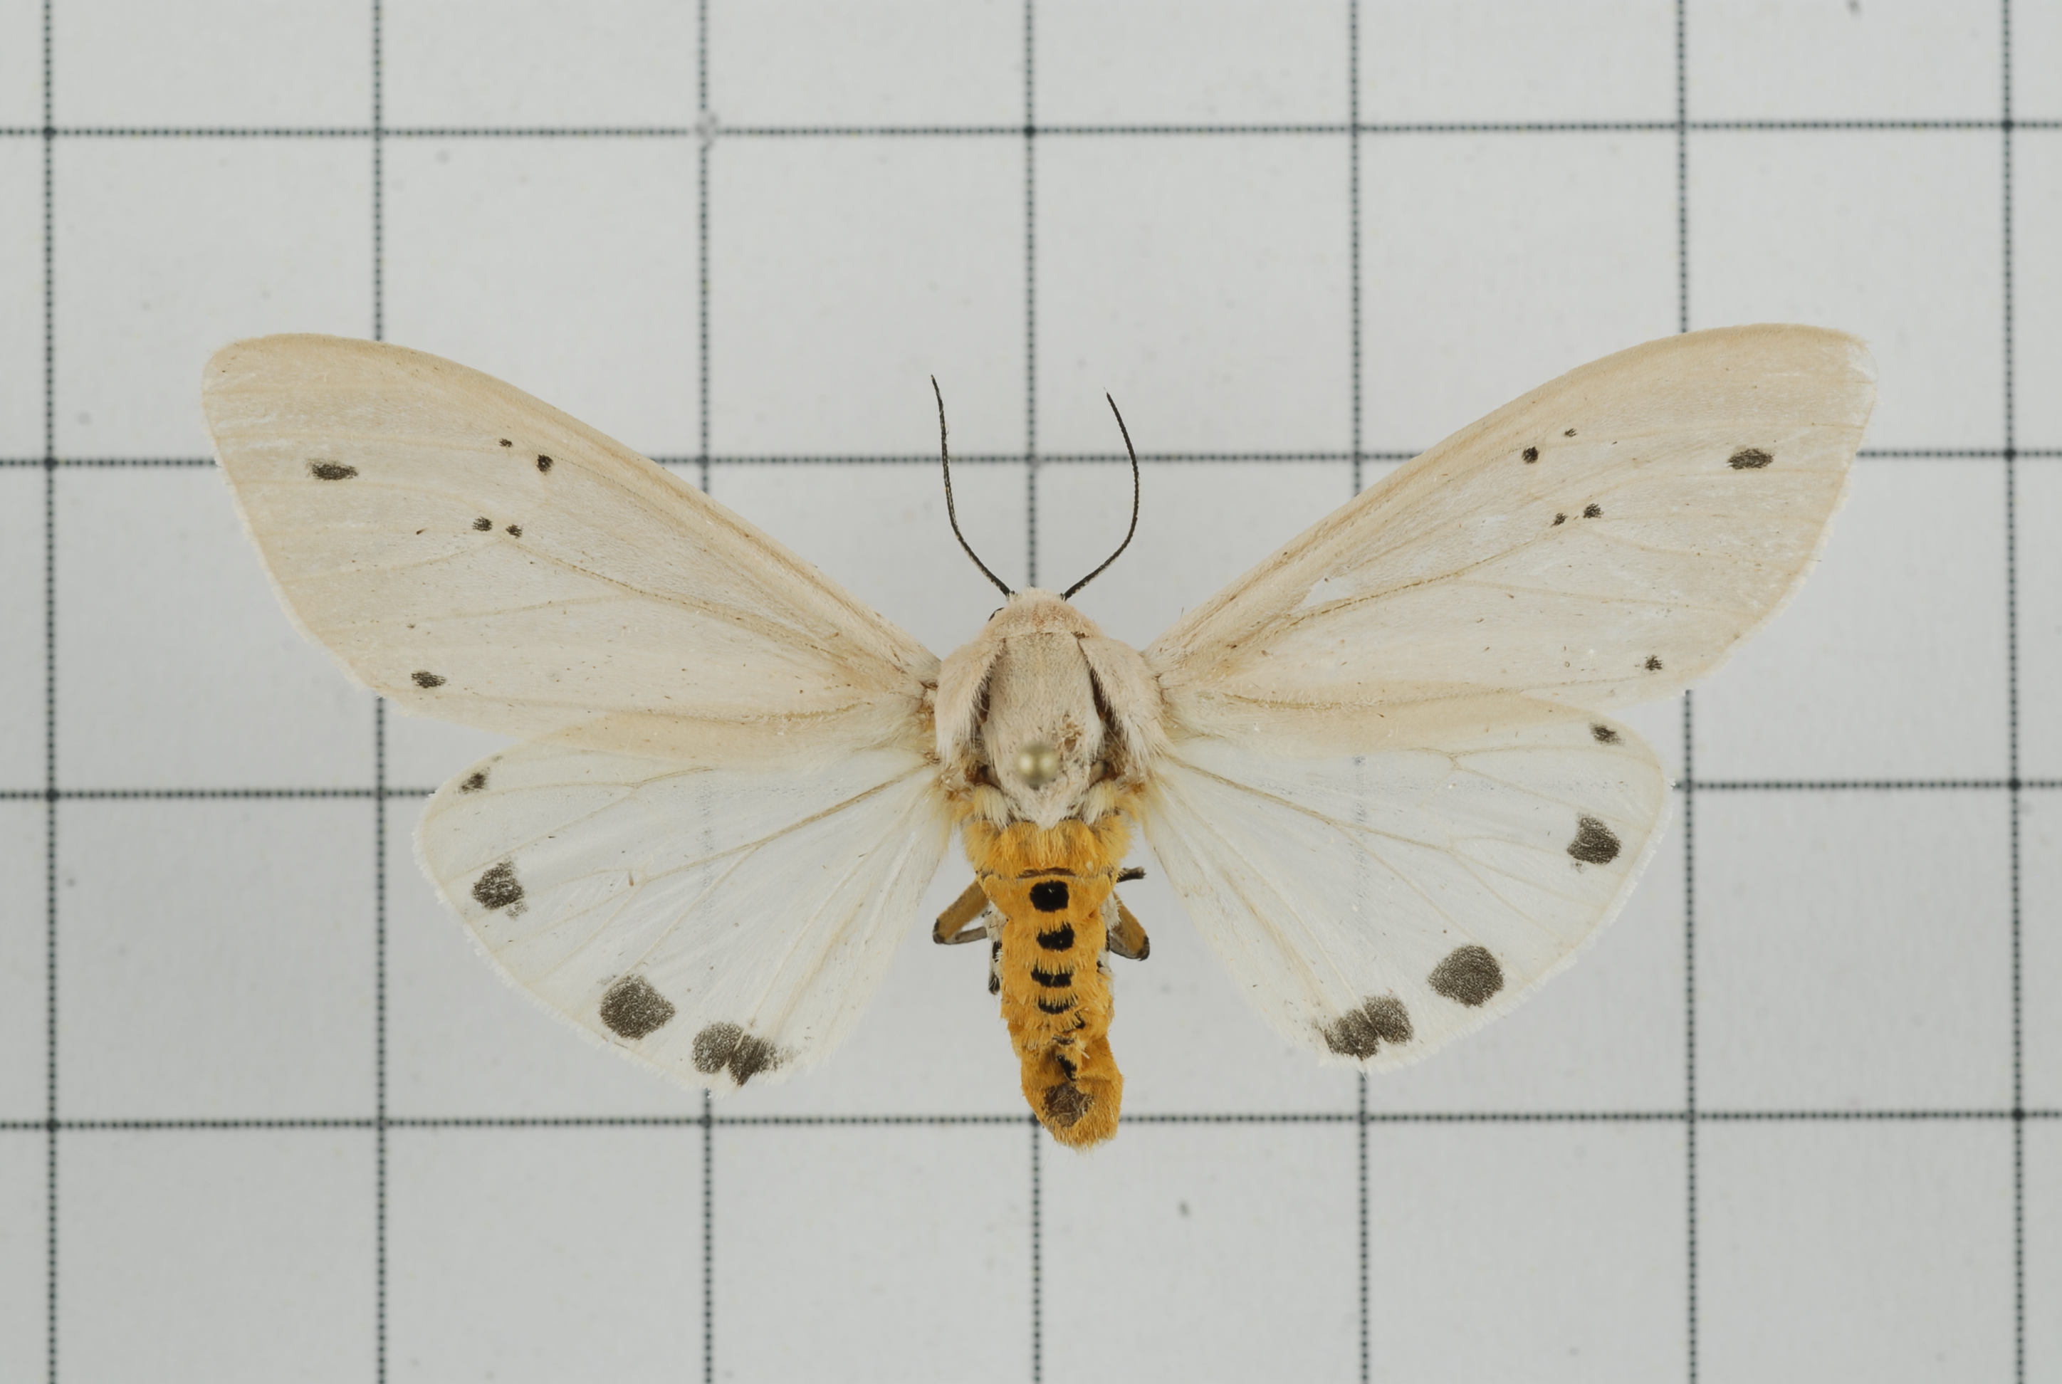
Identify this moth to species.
Creatonotos transiens koni
